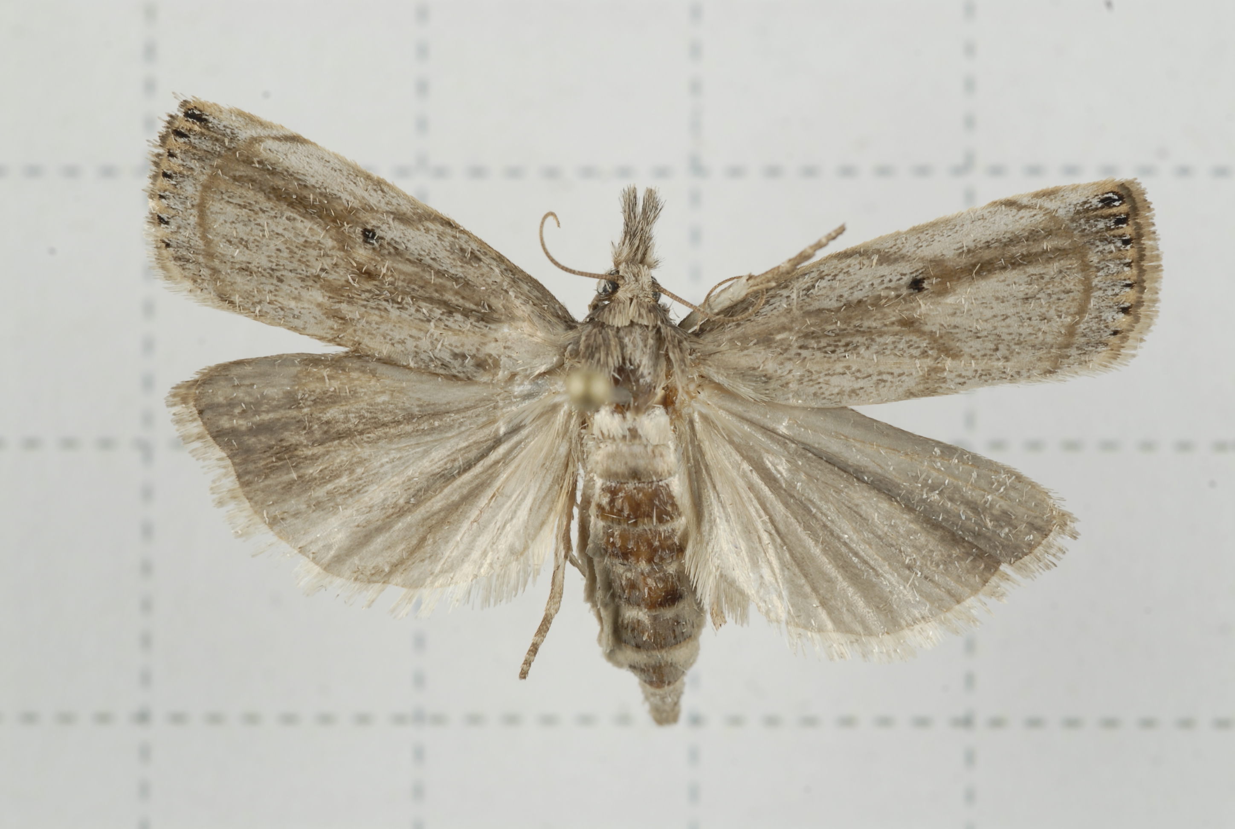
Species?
Calamotropha franki
